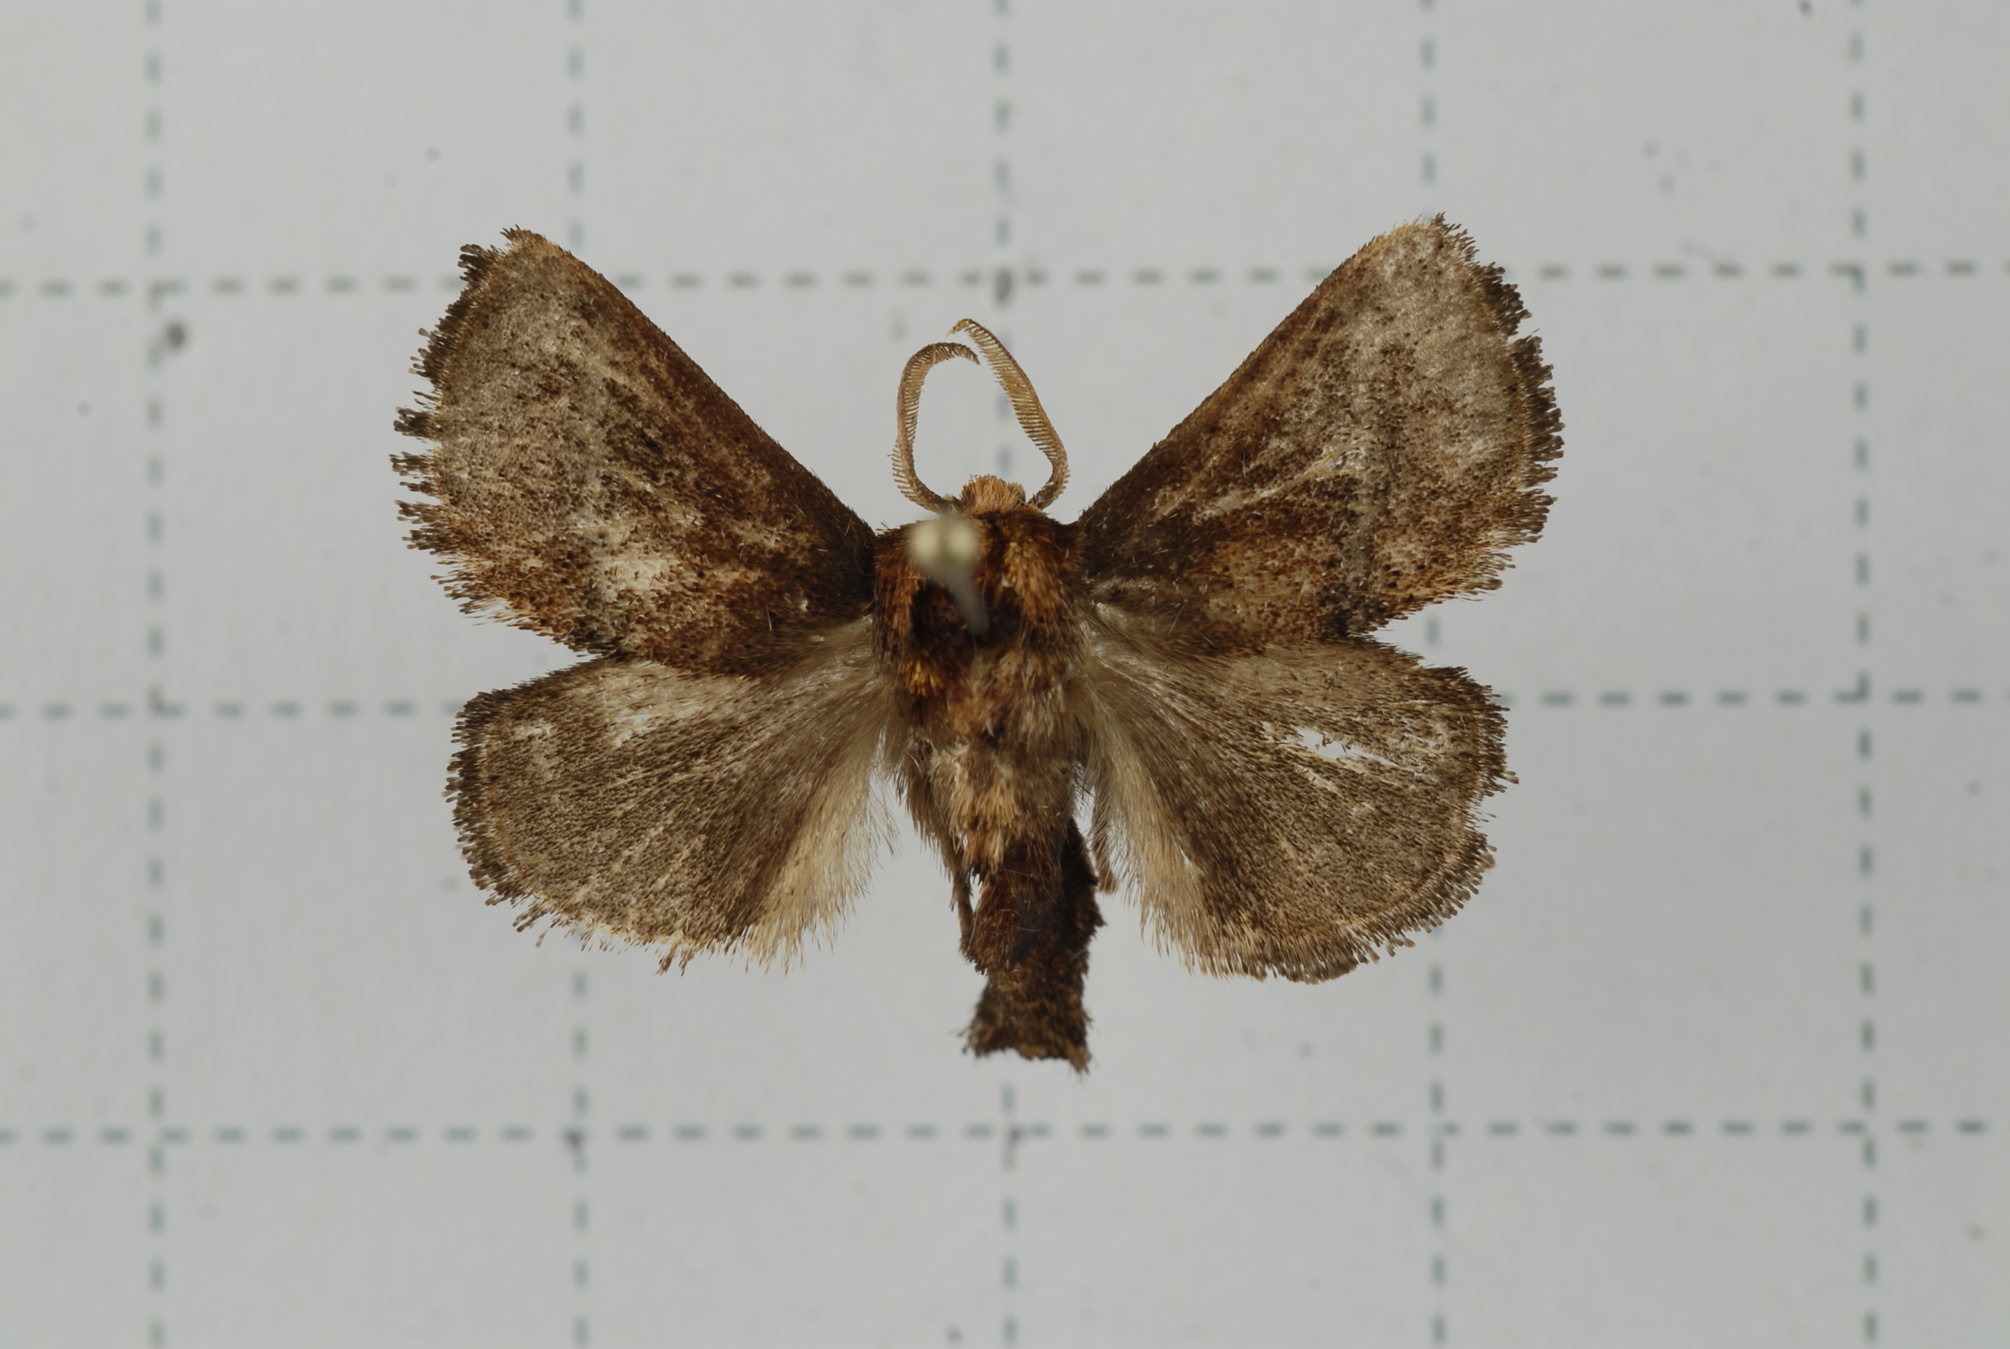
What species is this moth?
Birthamula rufa
